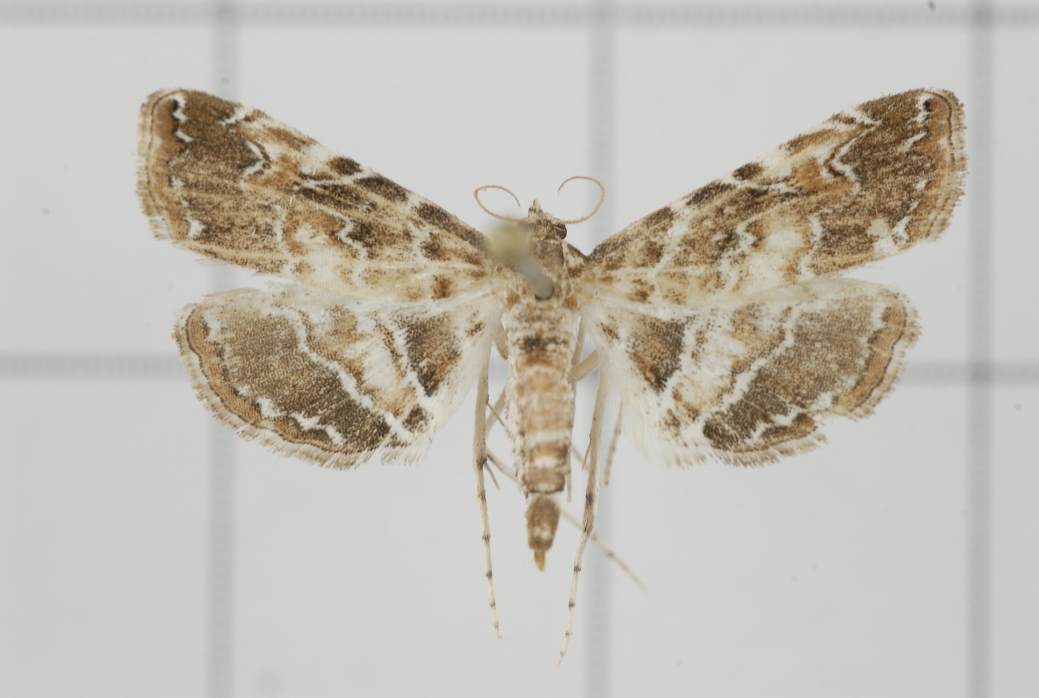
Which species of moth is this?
Elophila turbata
